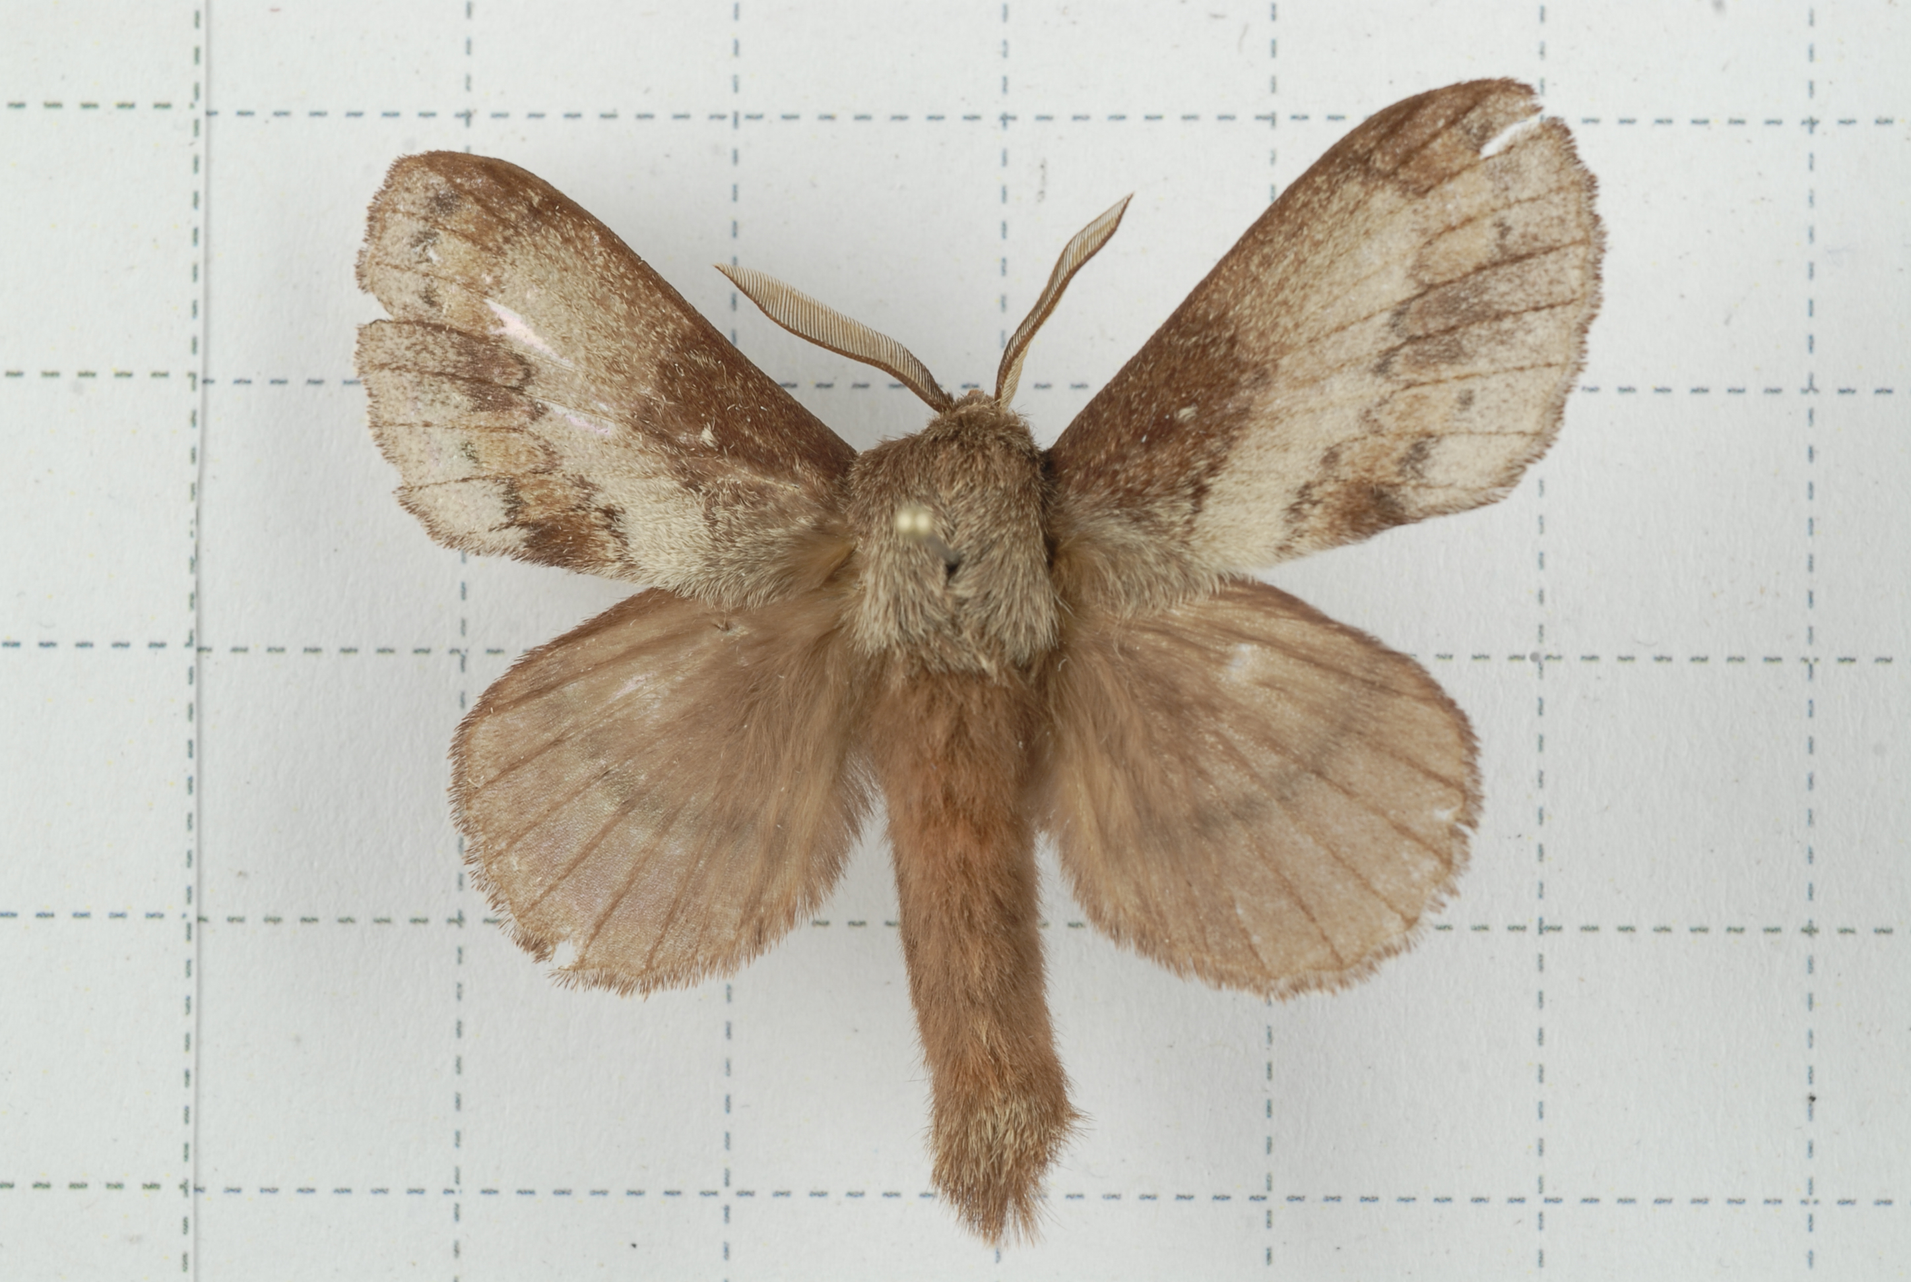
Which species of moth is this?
Dendrolimus arizana
